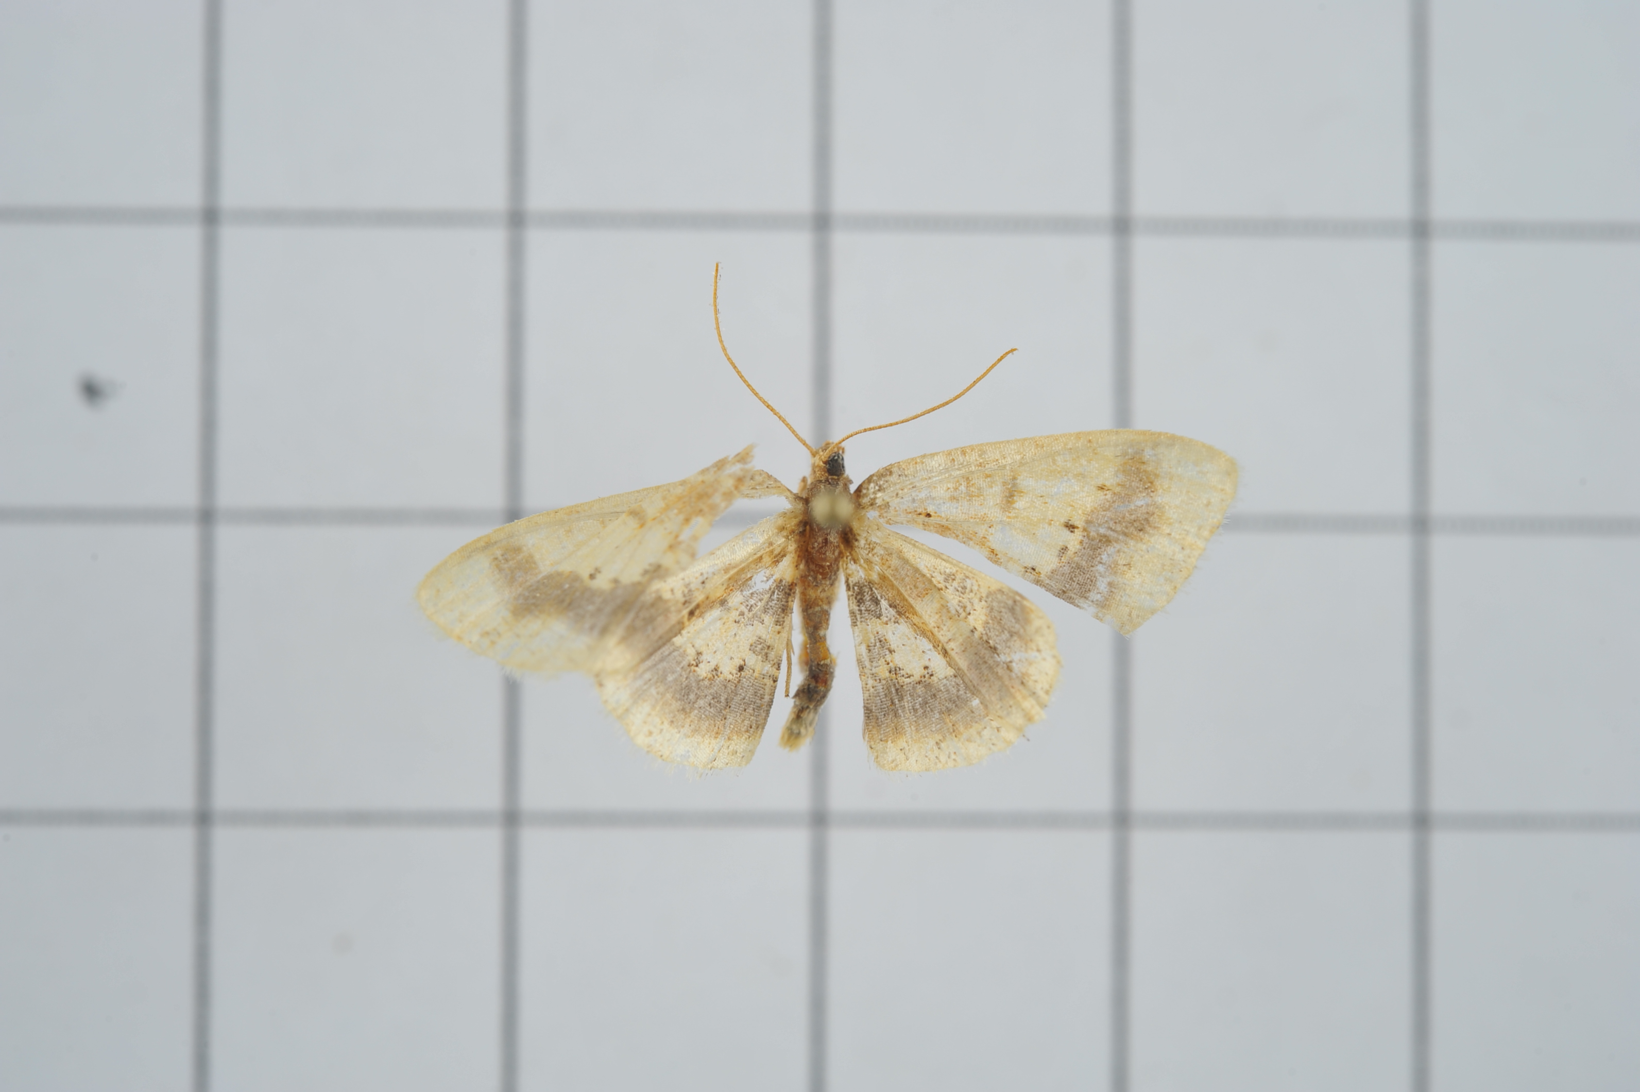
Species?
Ninodes watanabei
